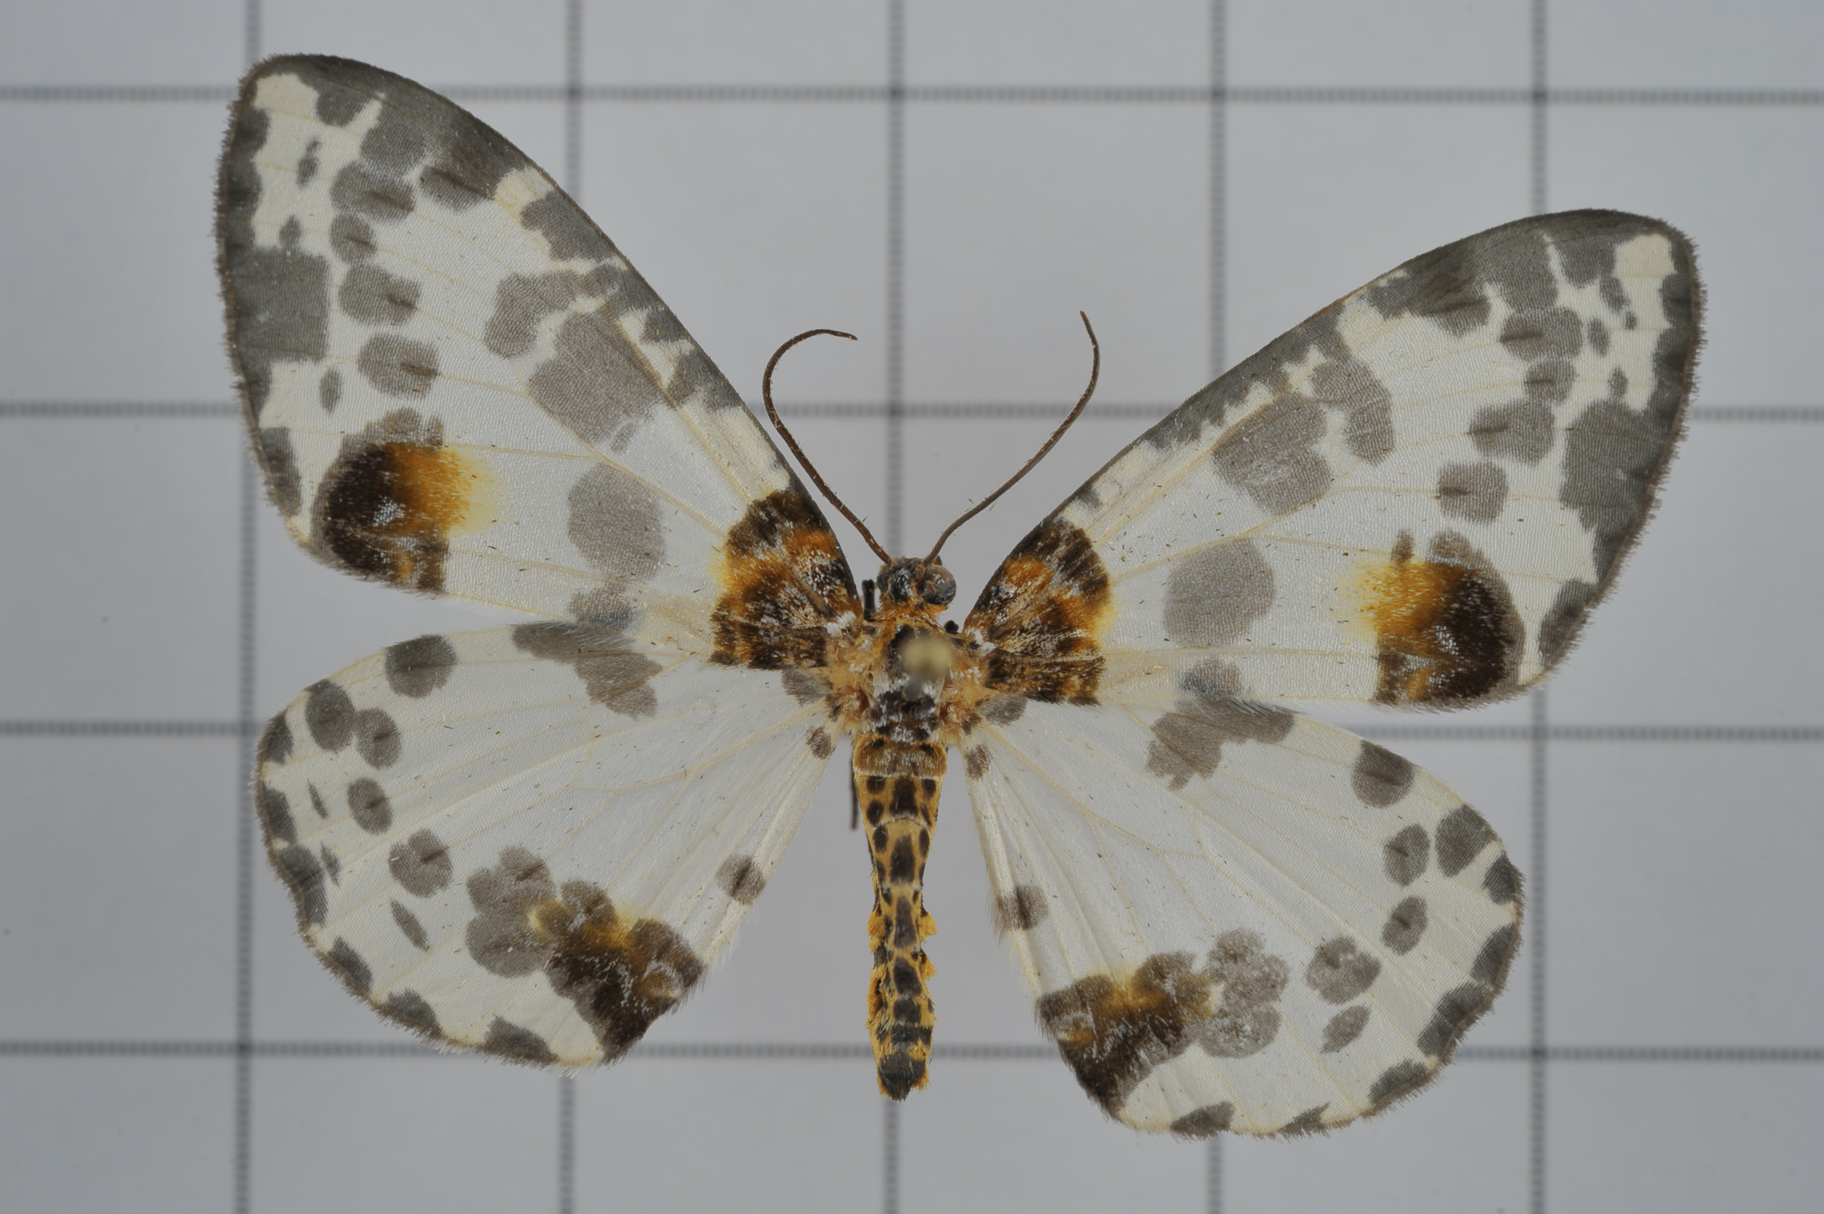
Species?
Abraxas formosilluminata
